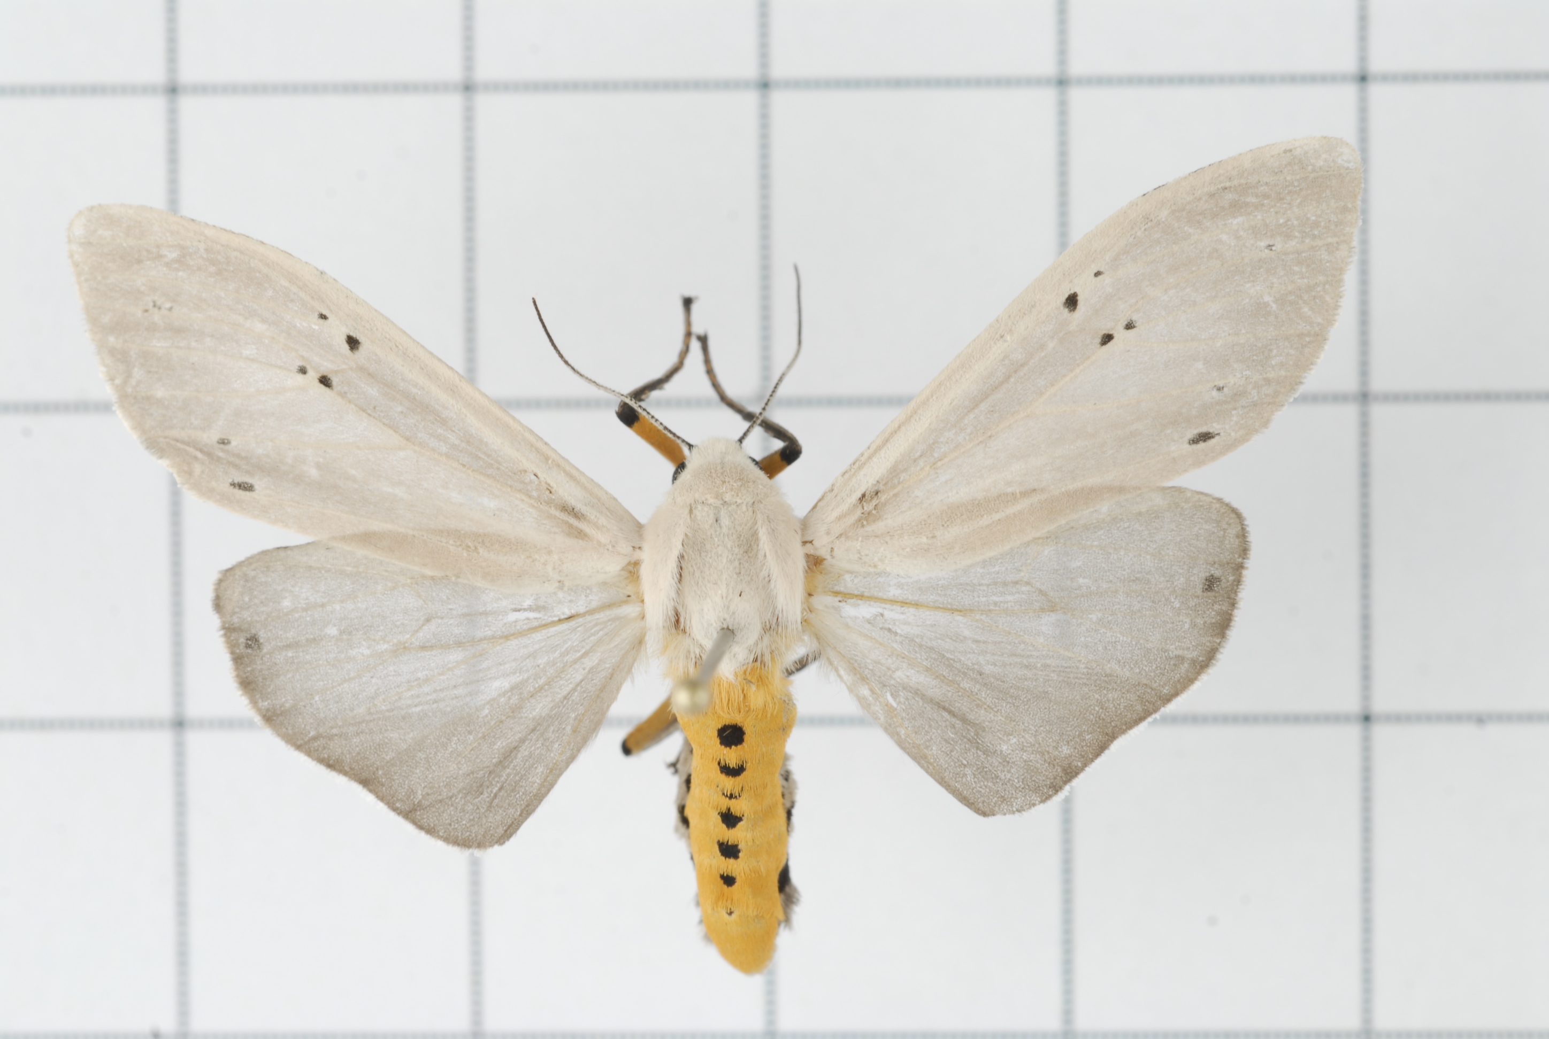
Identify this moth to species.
Creatonotos transiens koni
